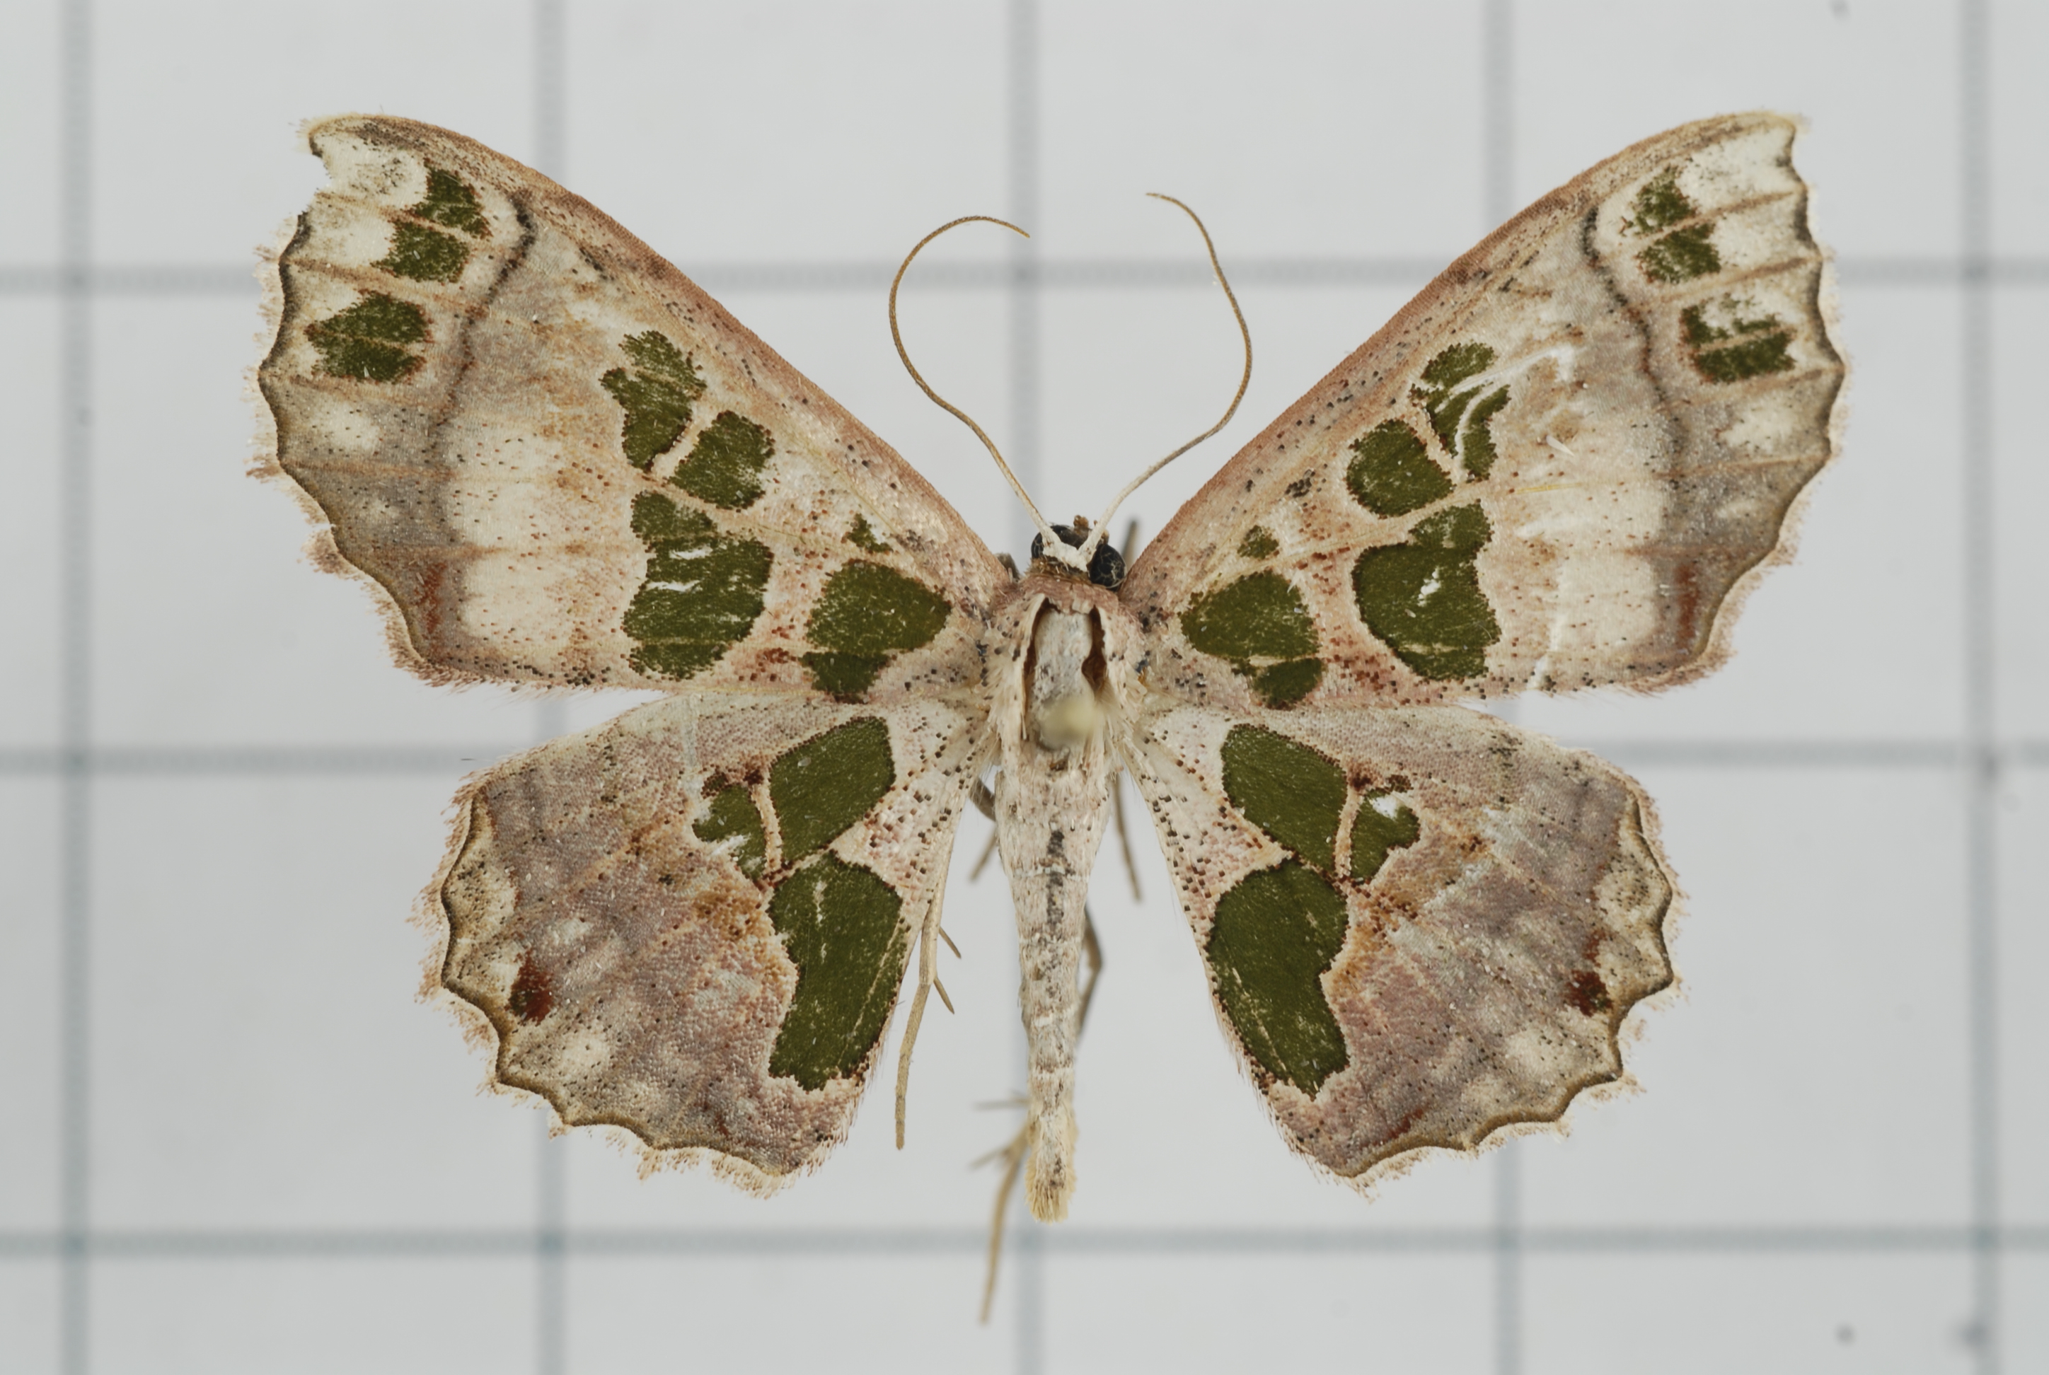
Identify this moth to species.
Antitrygodes divisaria perturbata
